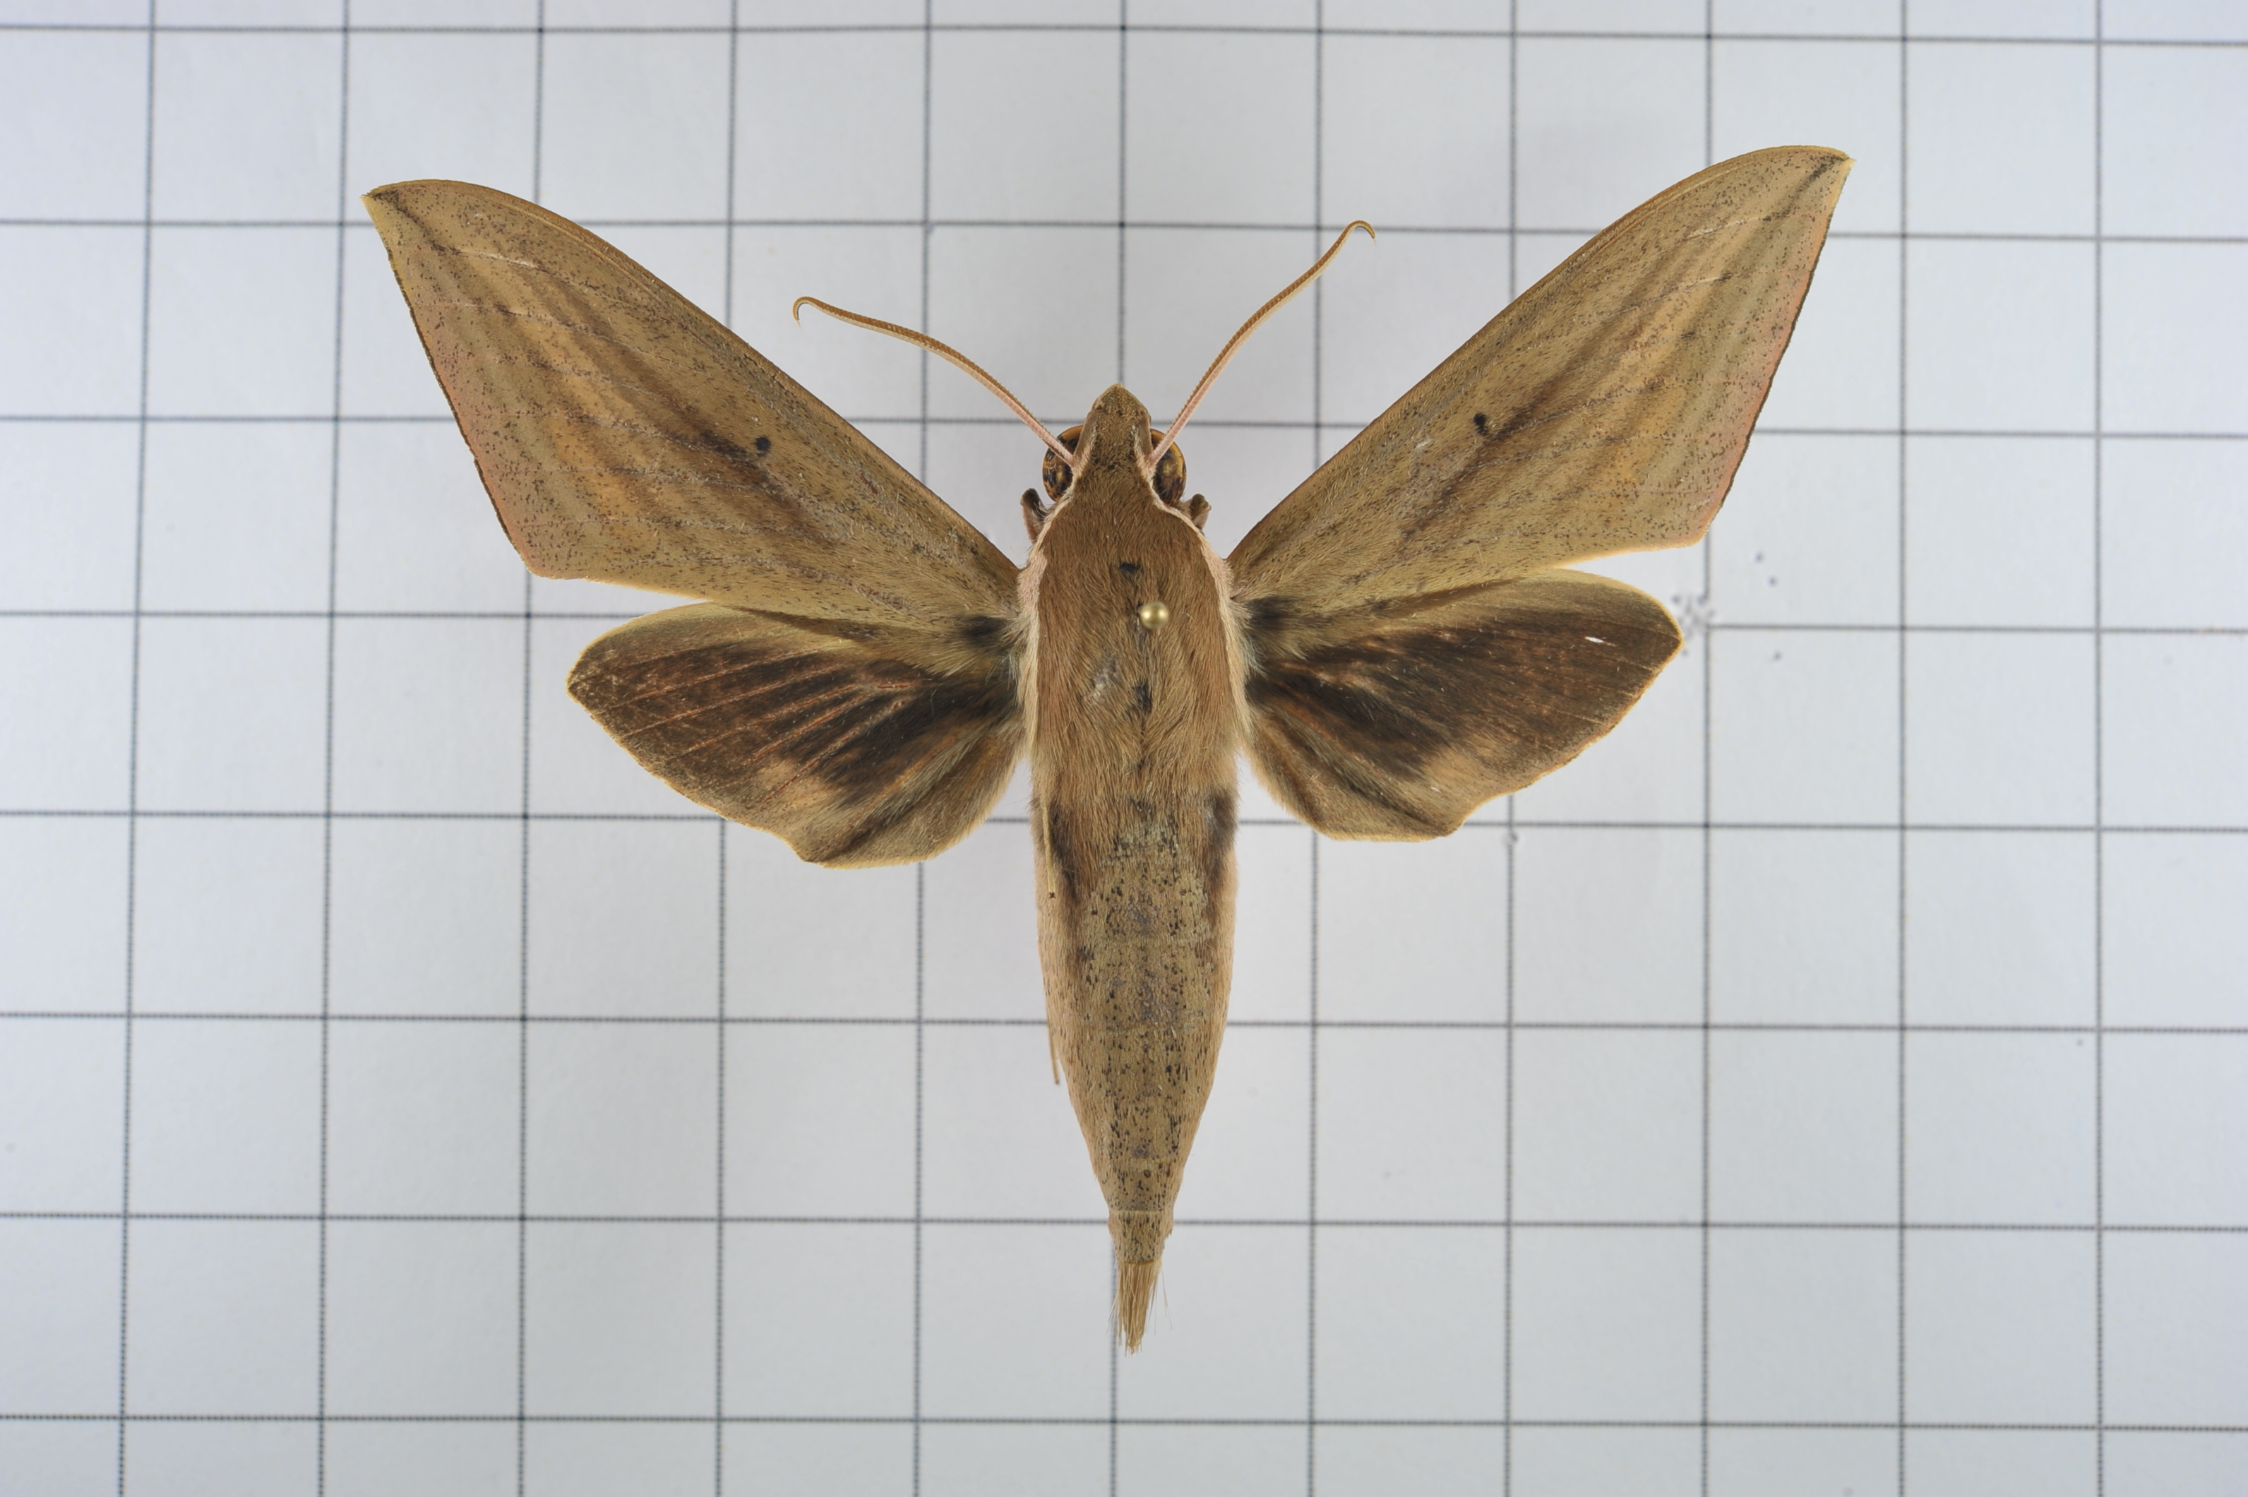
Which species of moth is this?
Theretra lucasii
